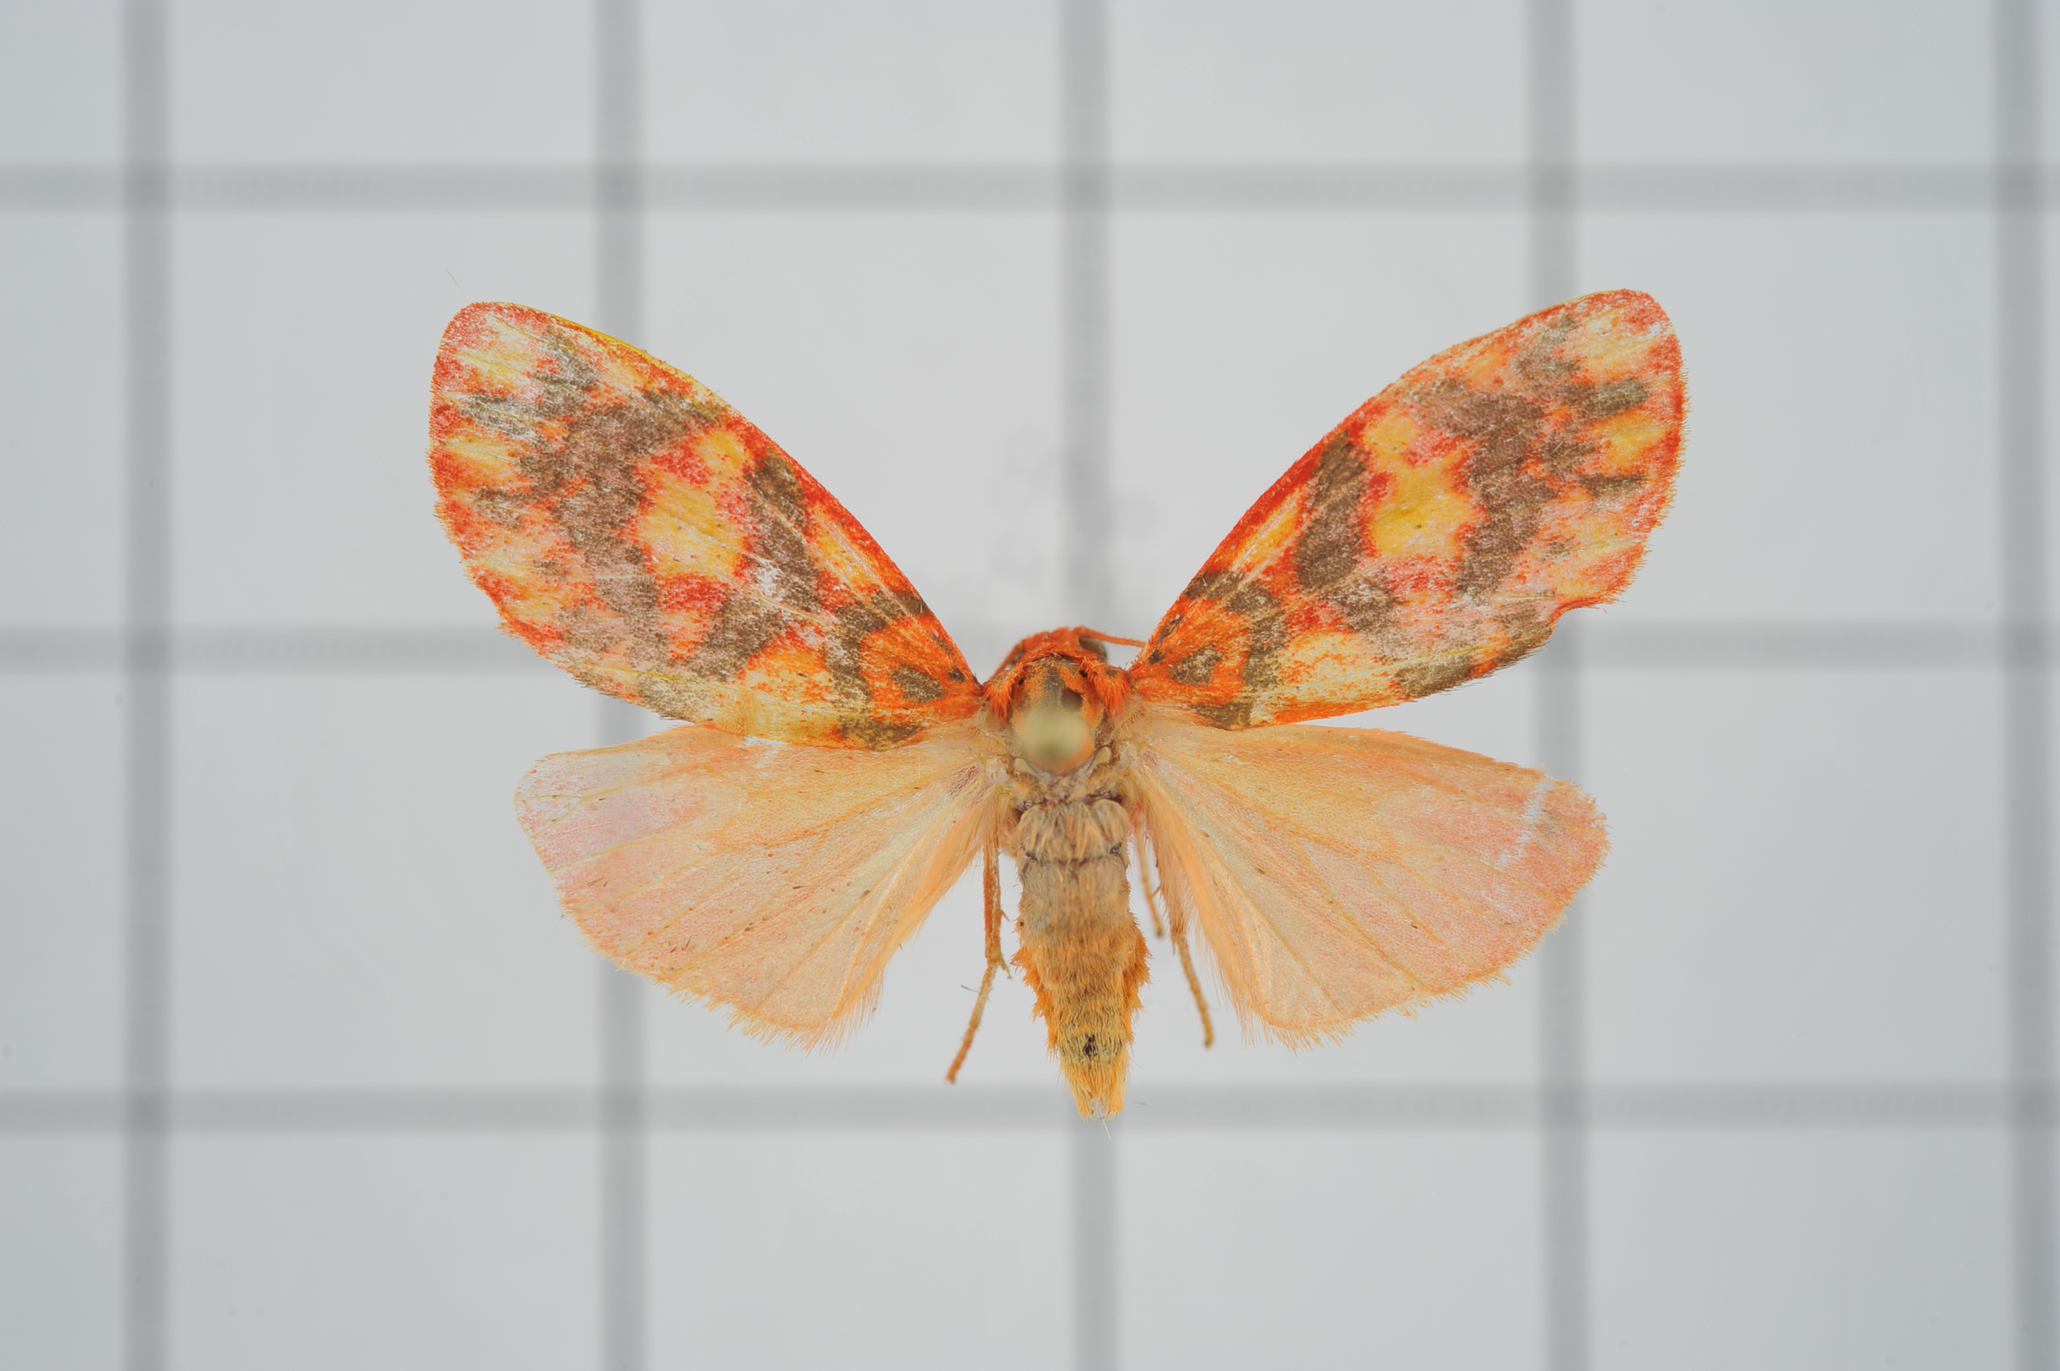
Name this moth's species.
Floridasura tricolor
